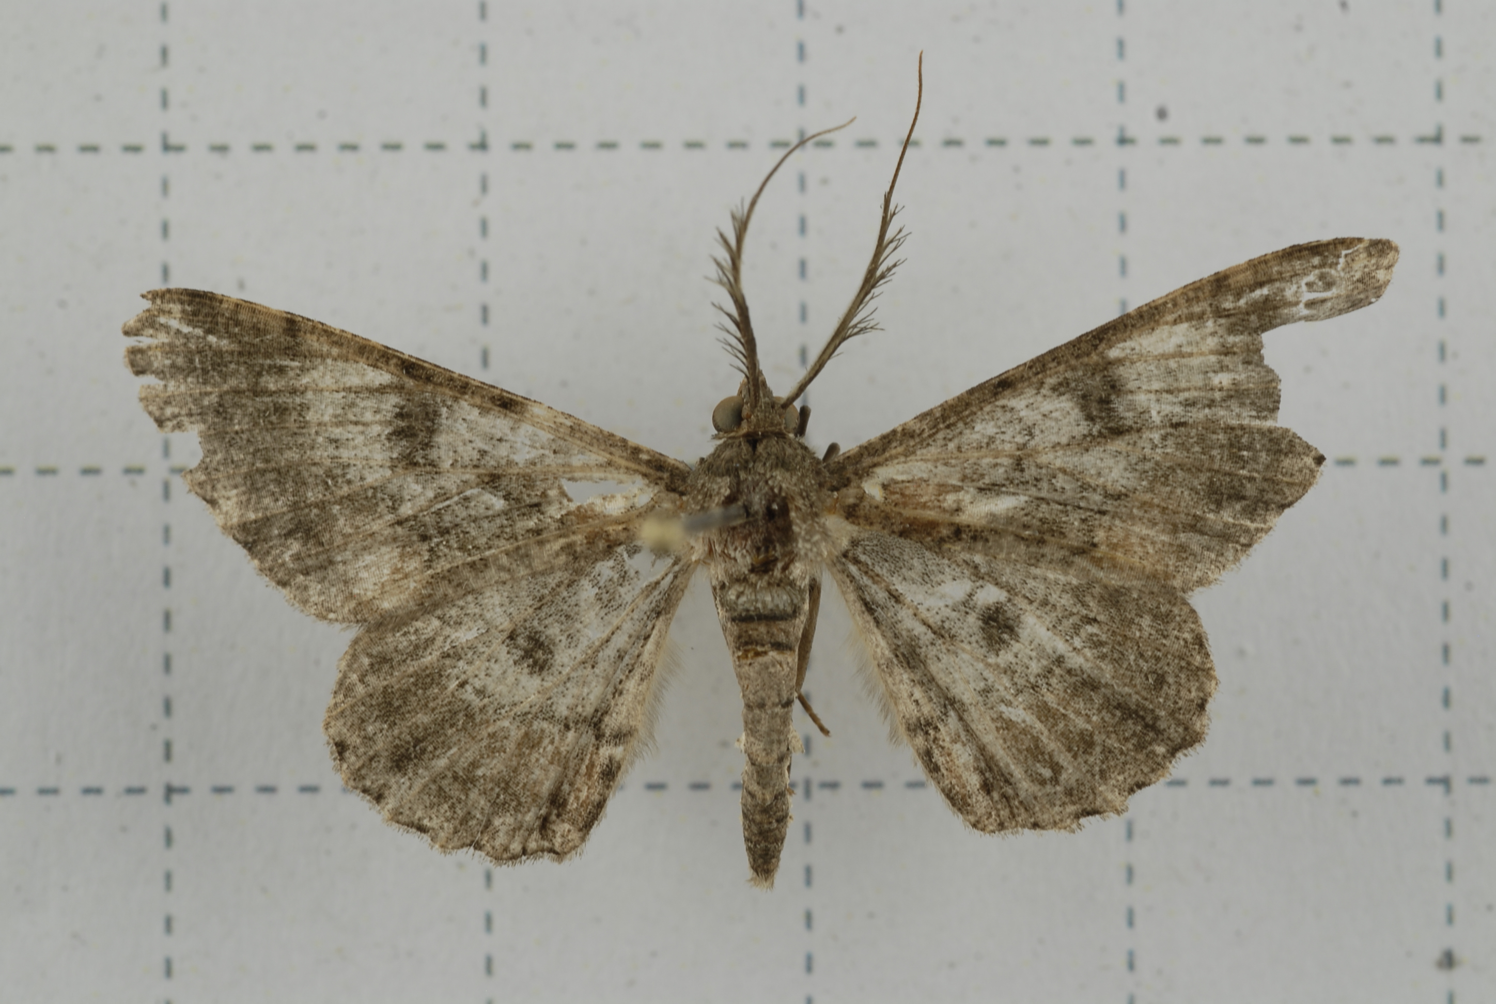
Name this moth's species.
Cleora repulsaria repulsaria
